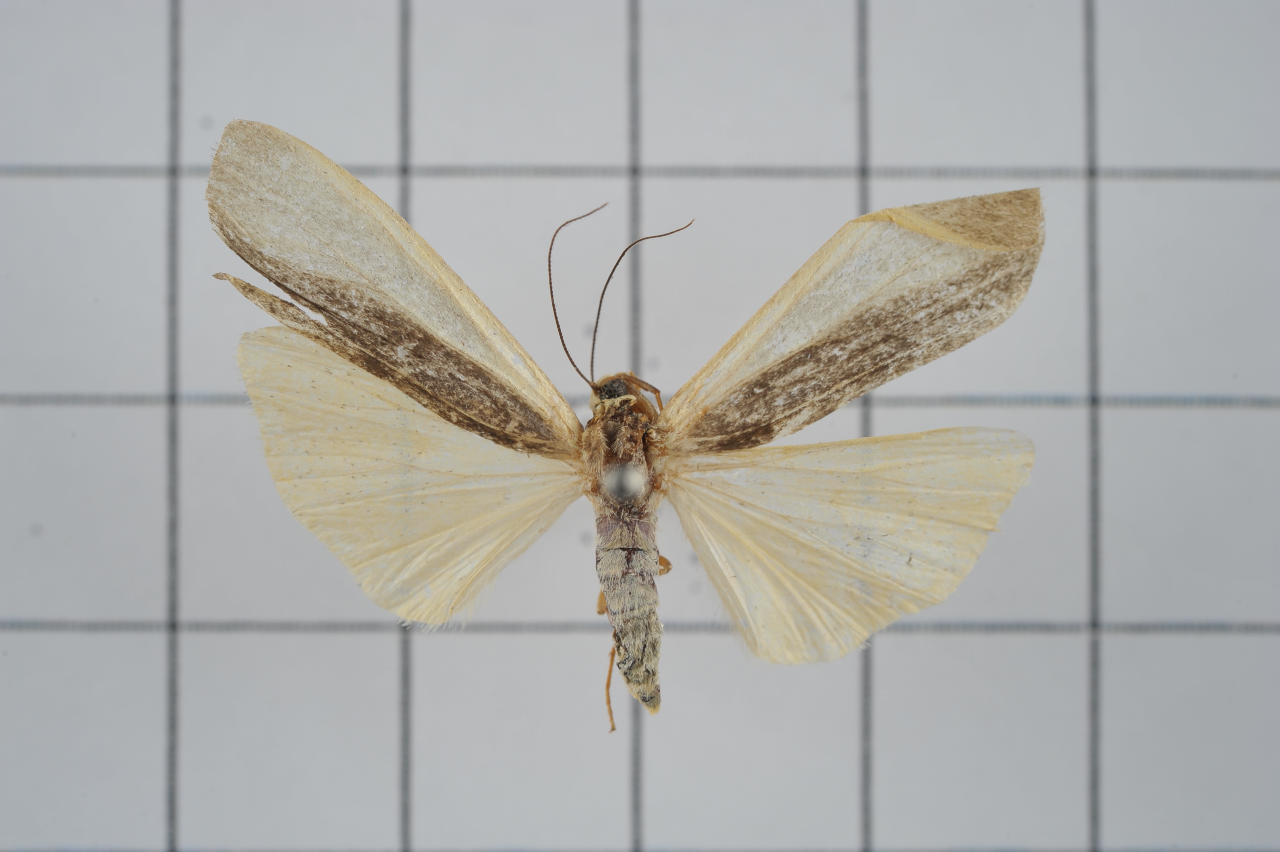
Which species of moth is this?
Hesudra divisa
